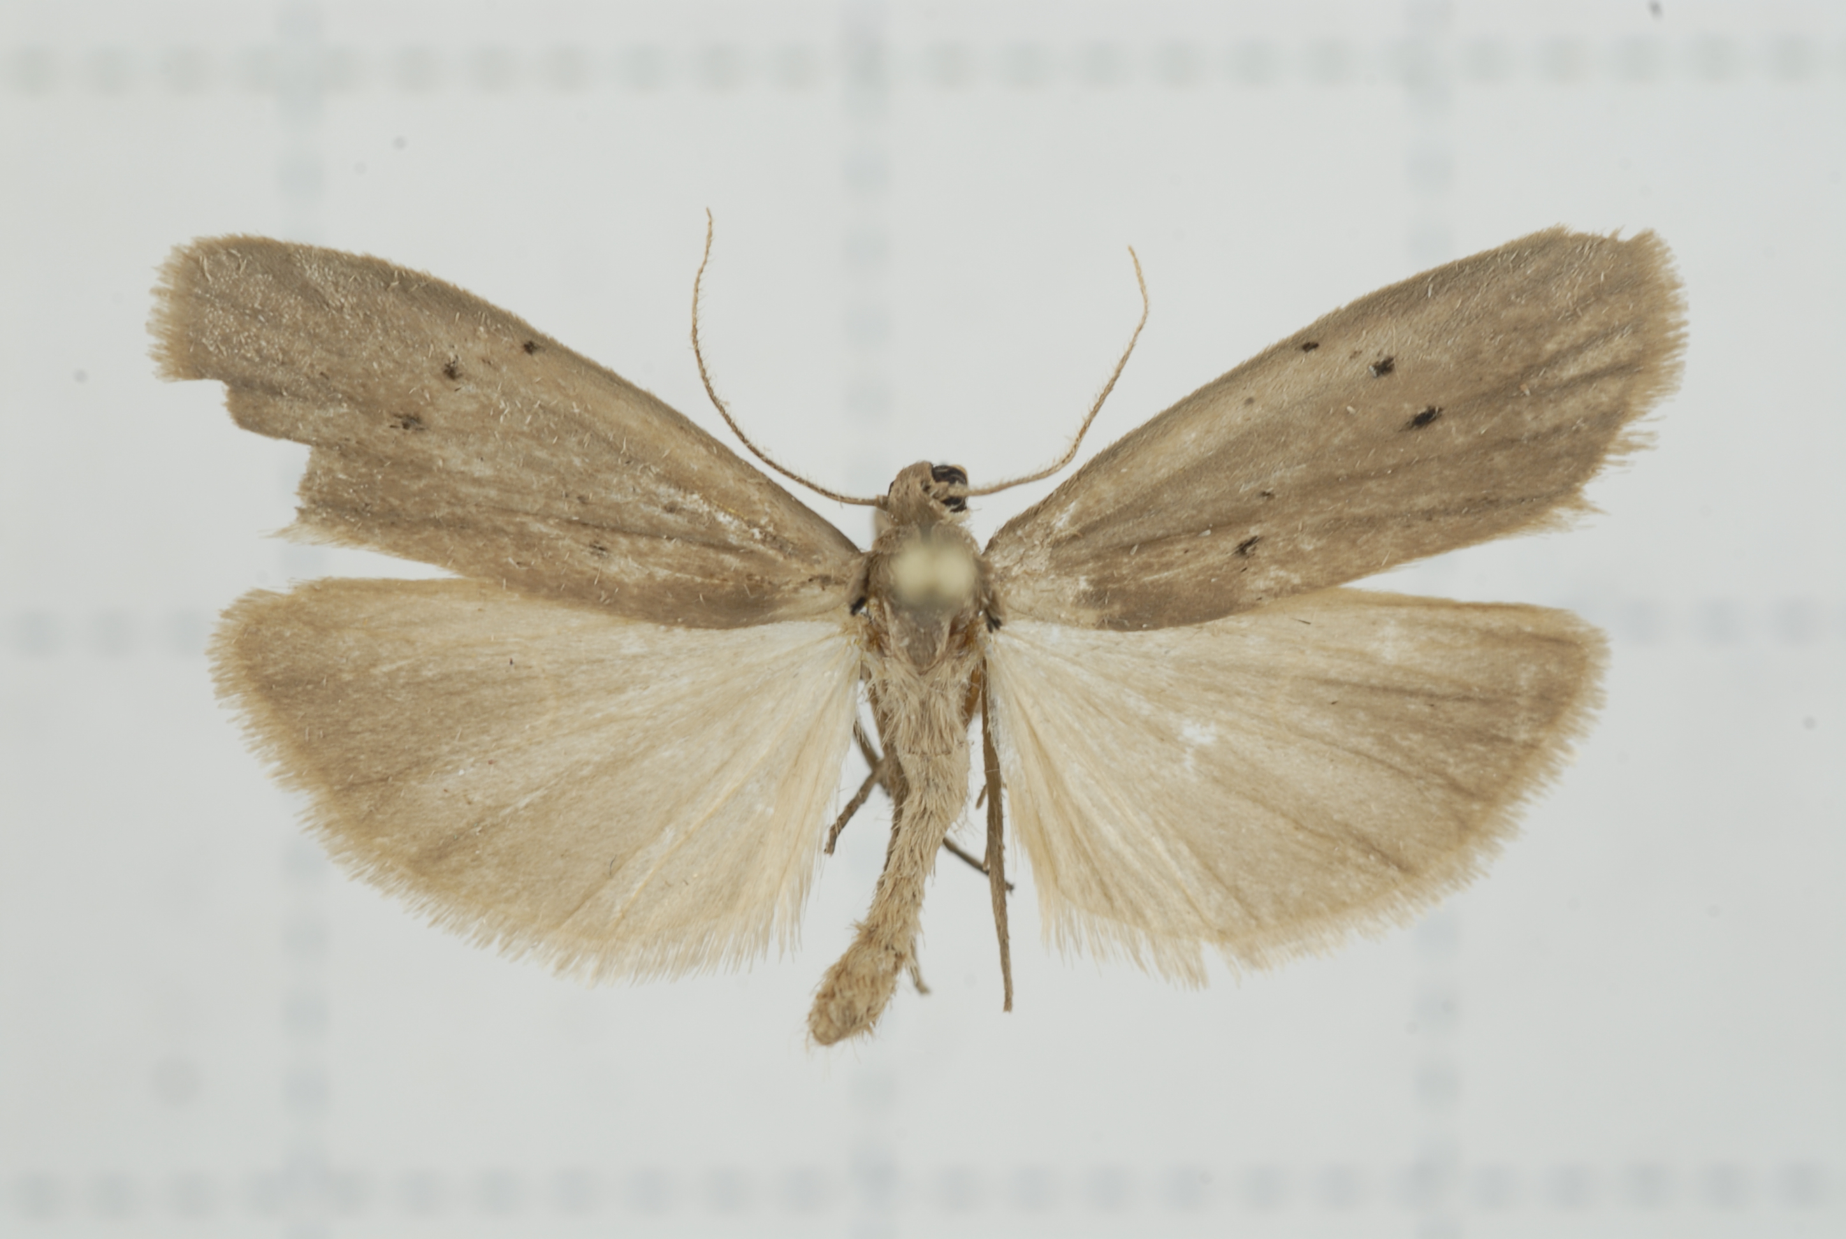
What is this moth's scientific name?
Pelosia muscerda tetrasticta
